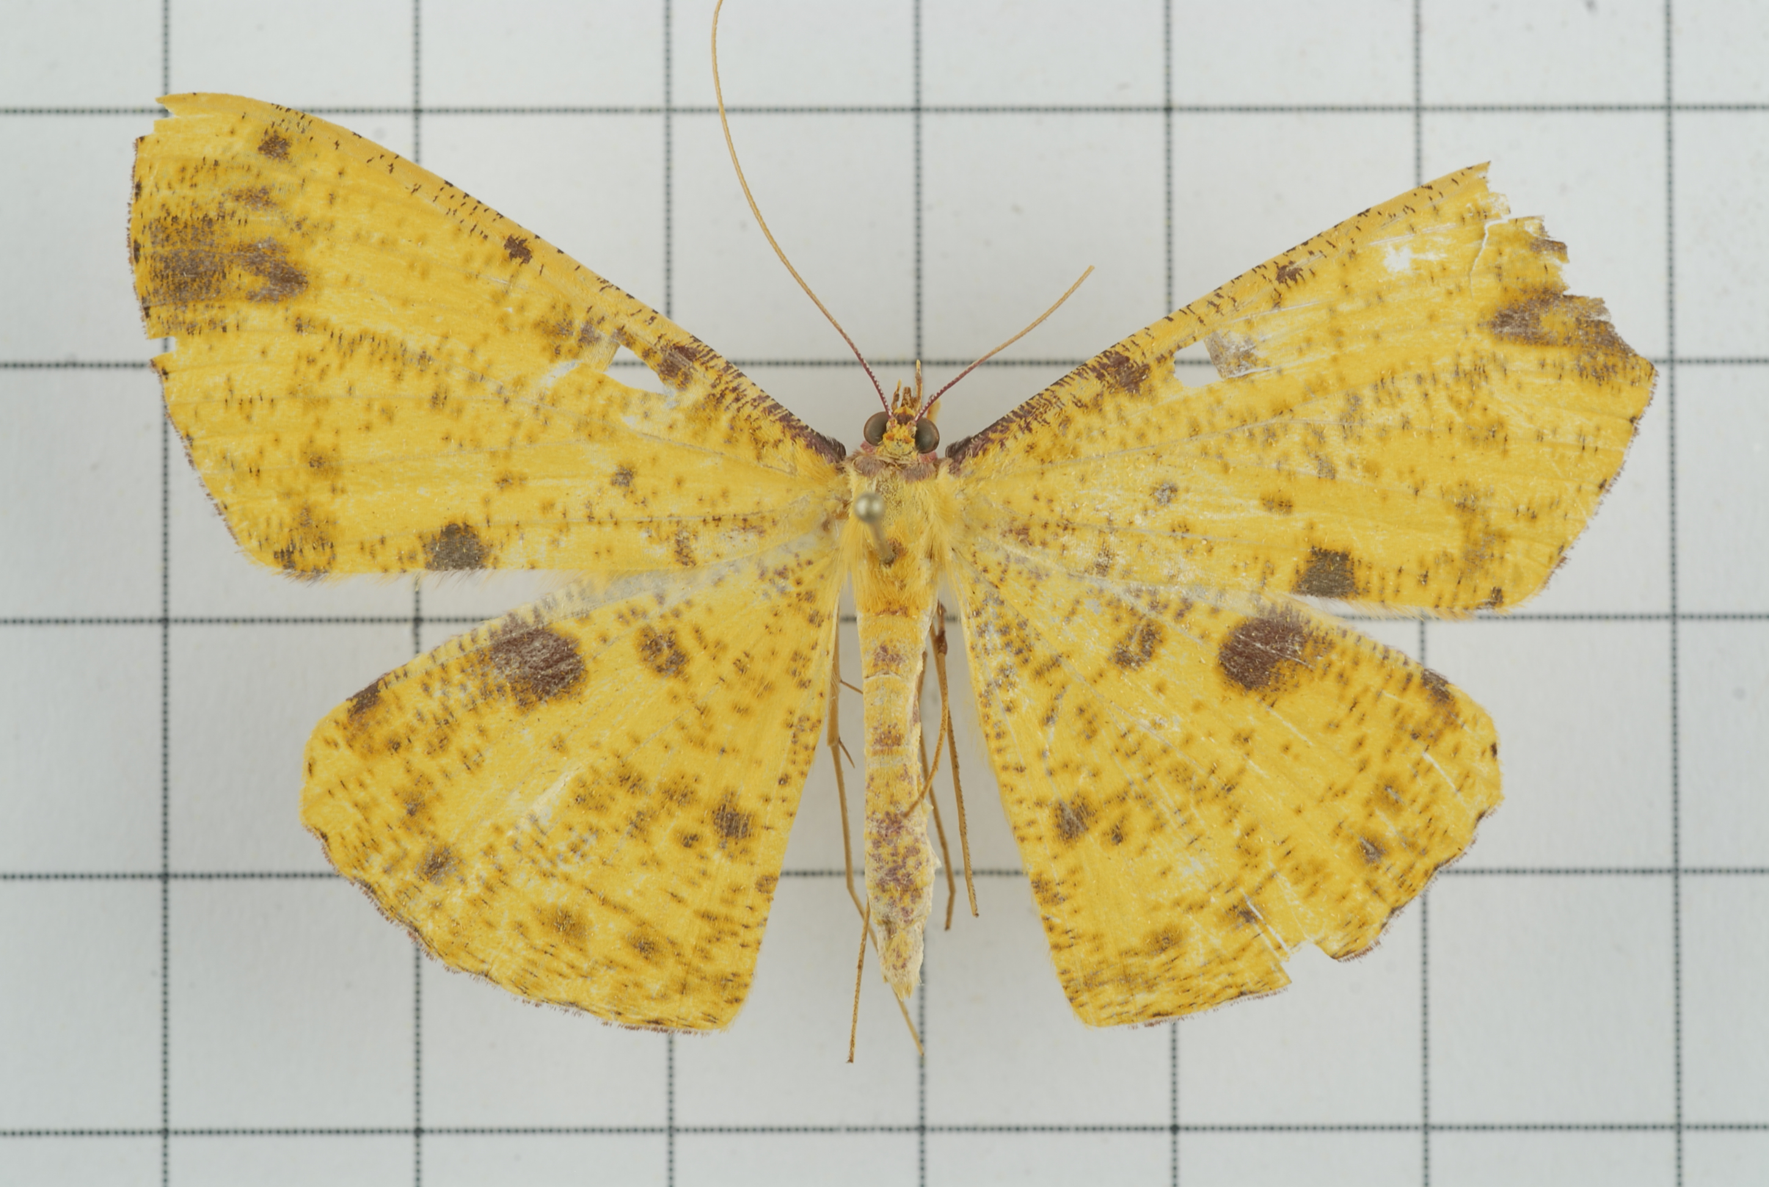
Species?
Eumelea ludovicata ludovicata
